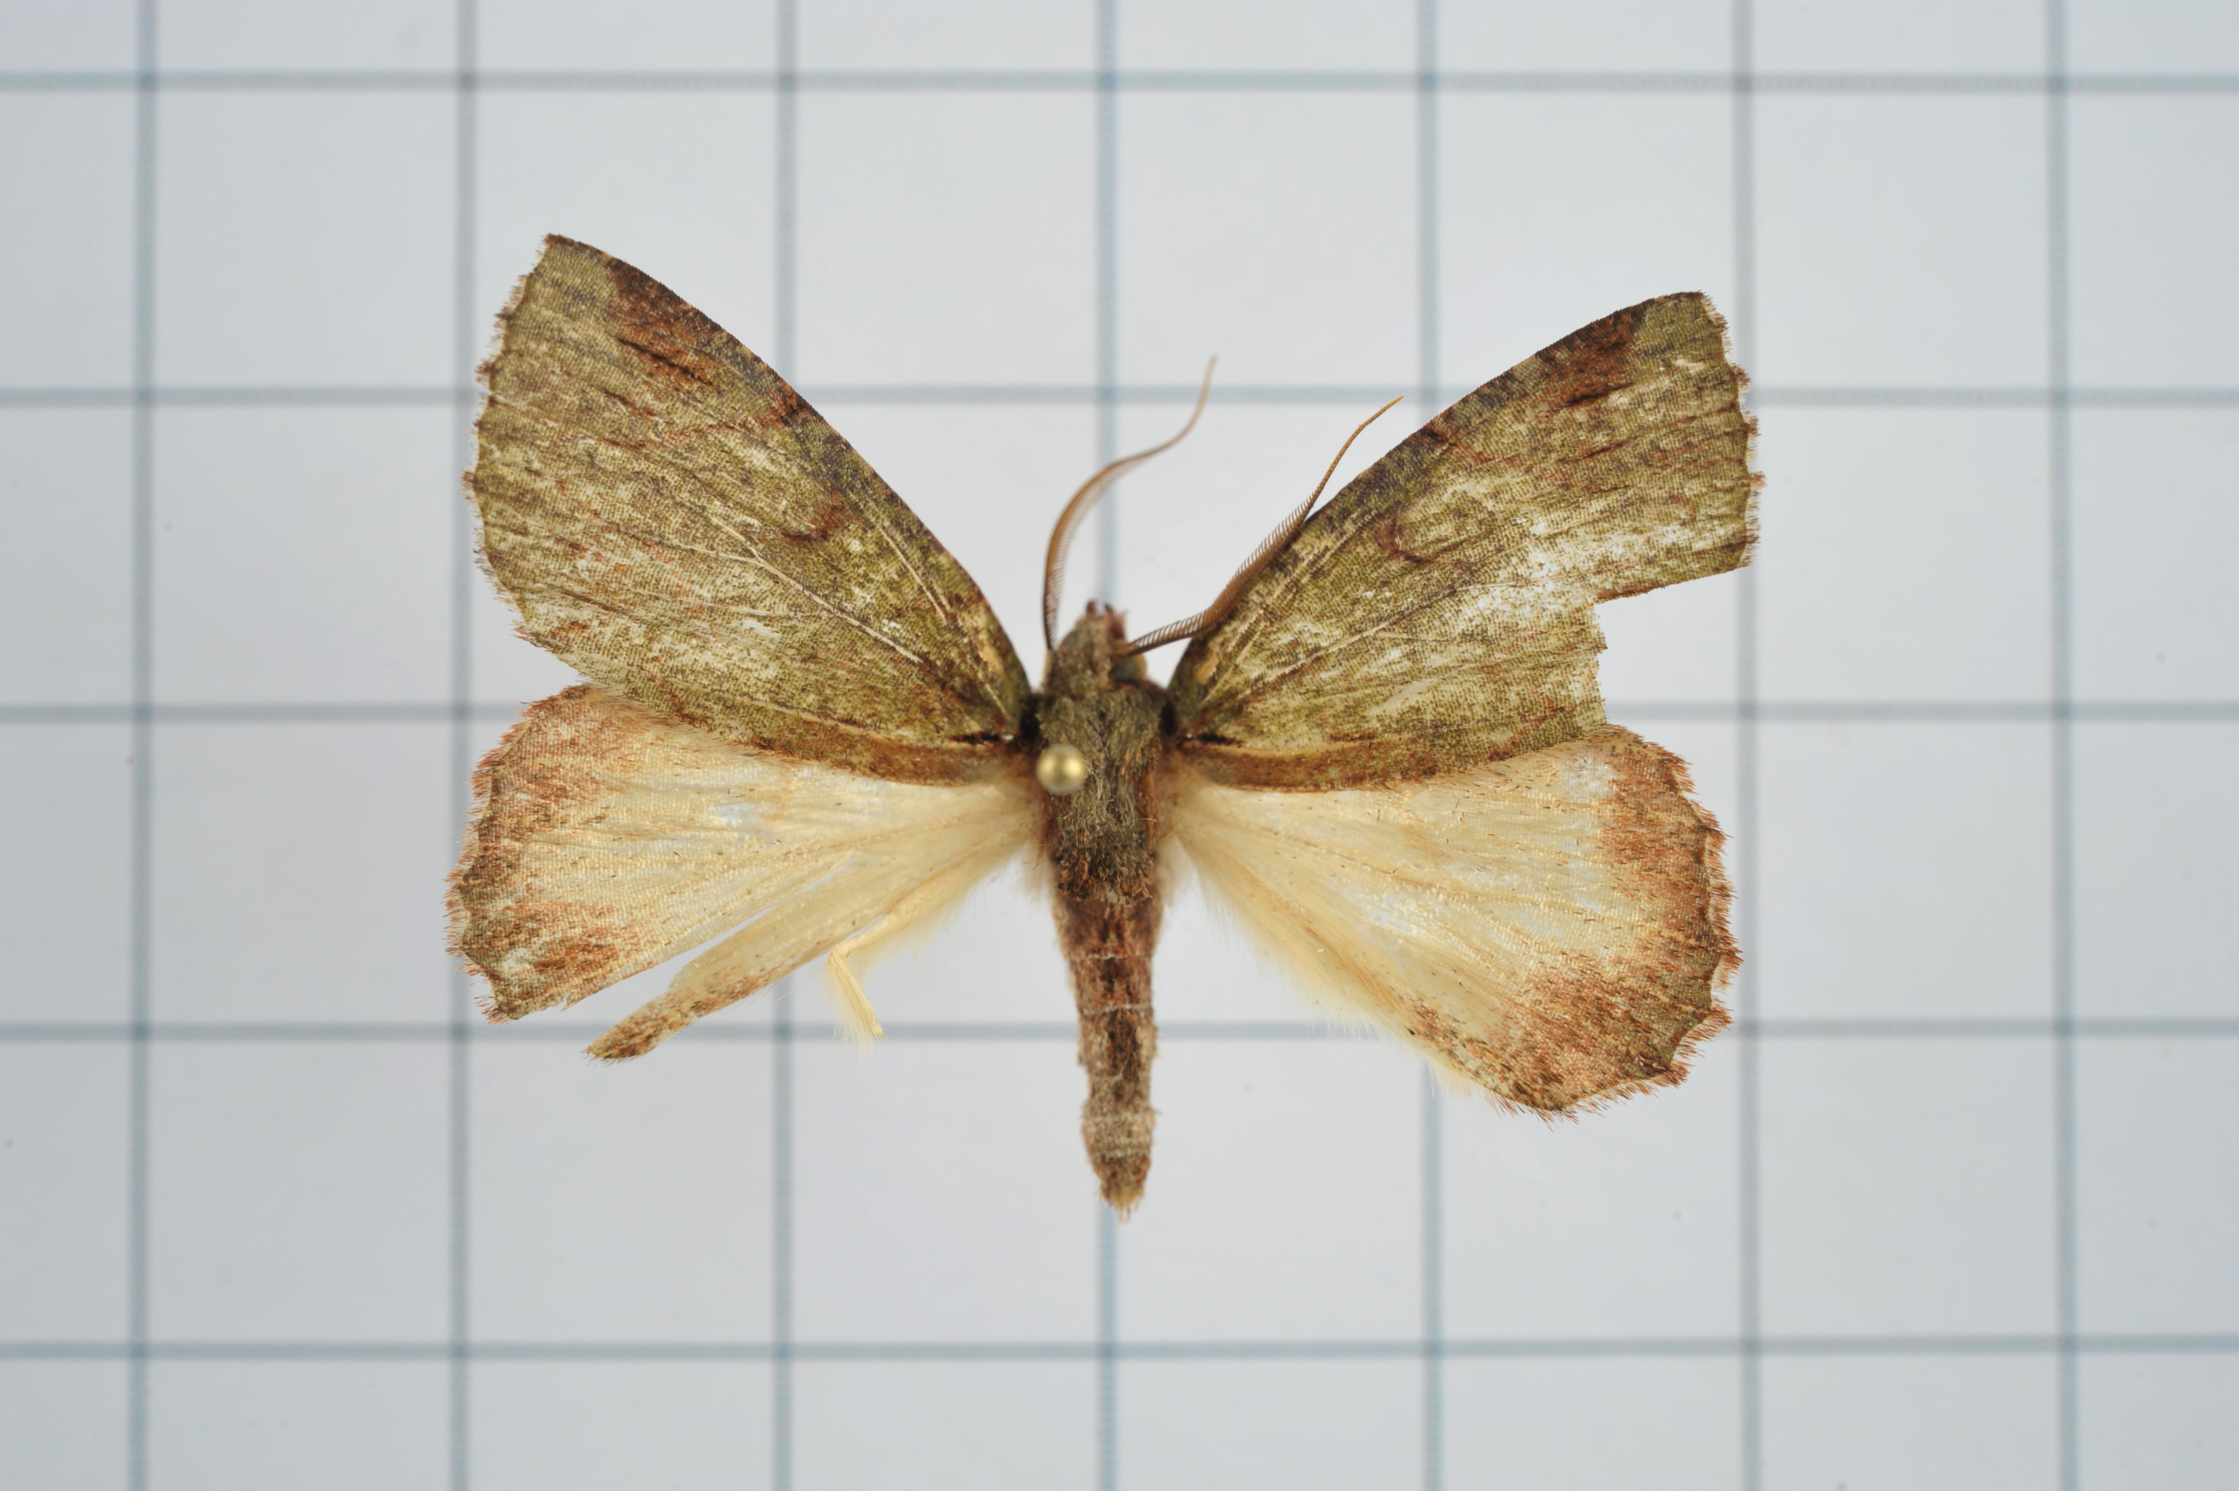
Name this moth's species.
Dindica purpurata
